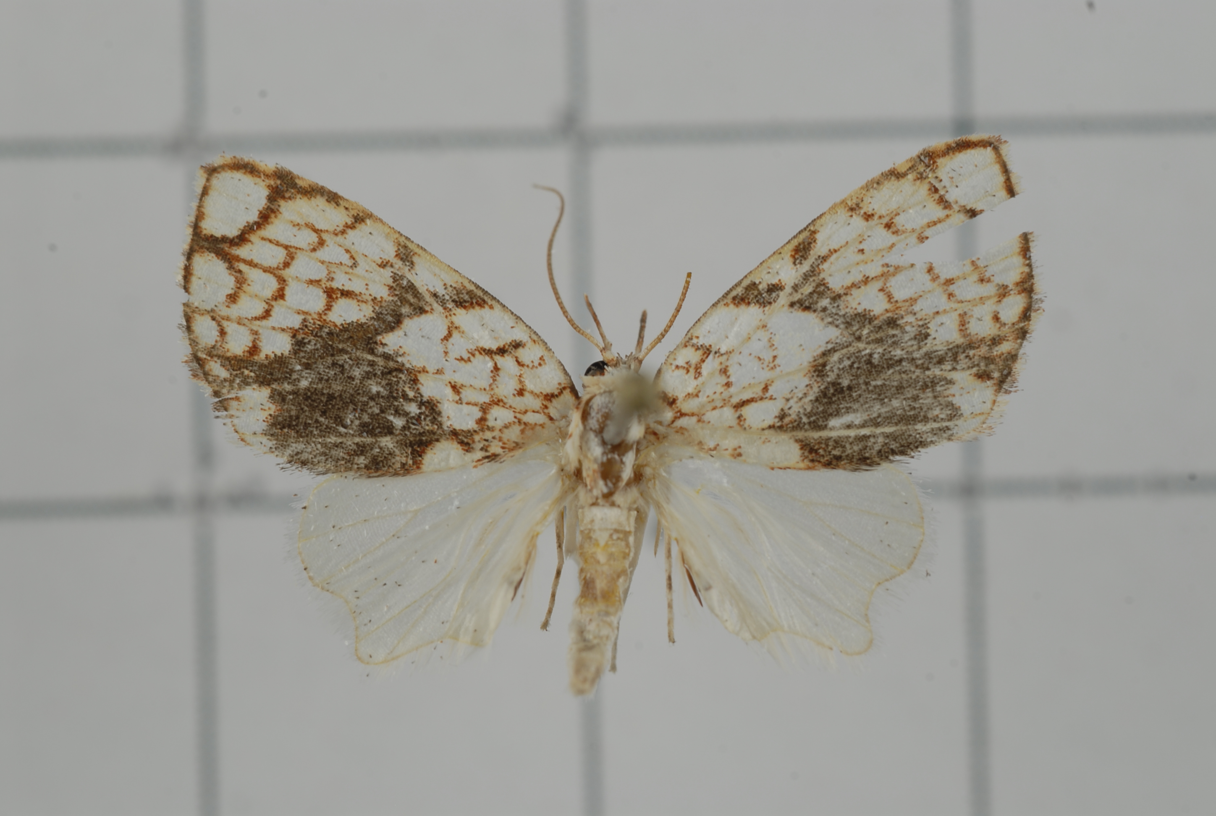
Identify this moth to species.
Gabala roseoretis
